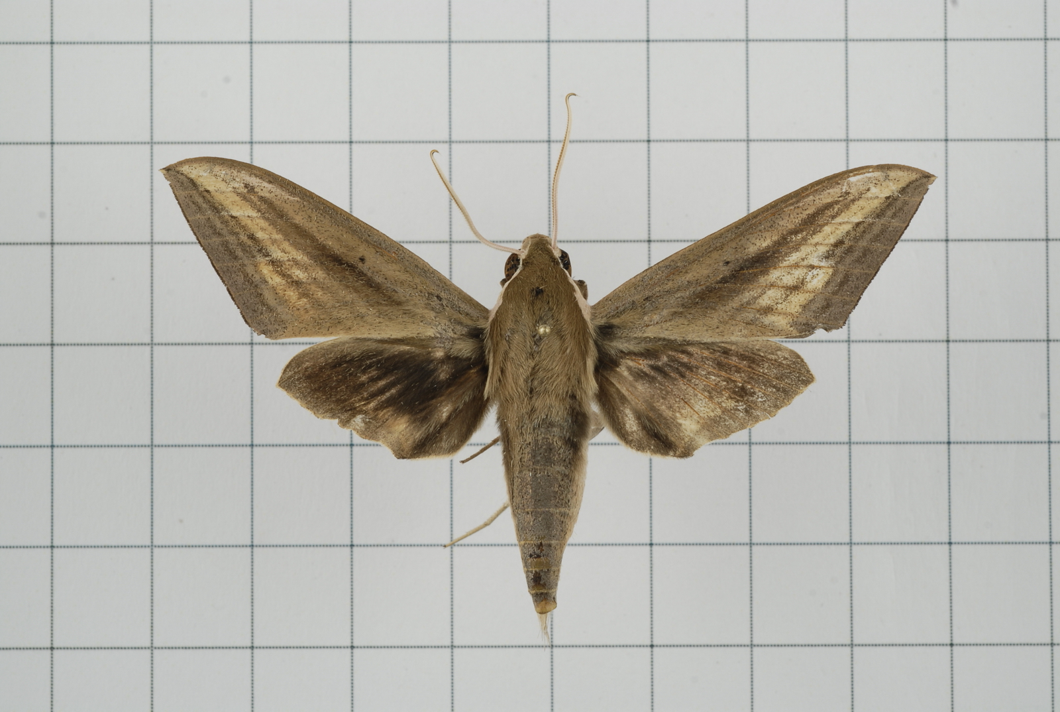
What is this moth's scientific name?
Theretra lucasii
